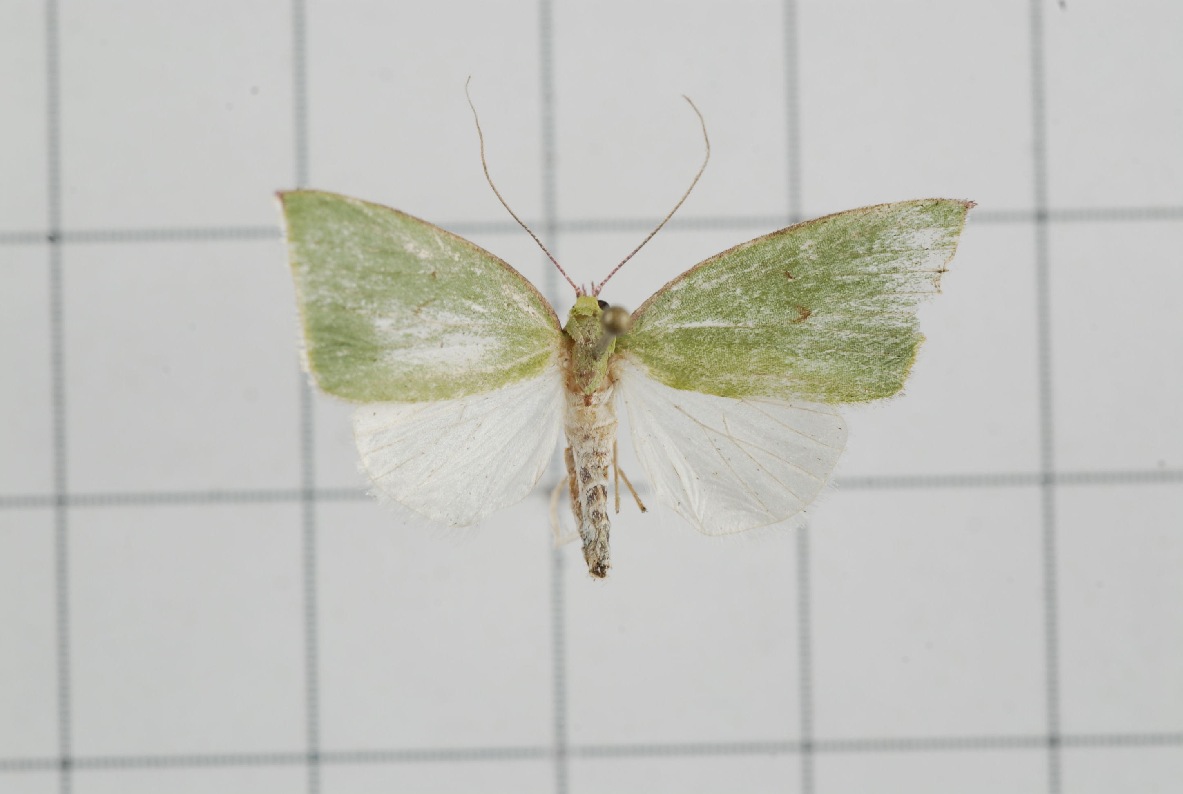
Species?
Tyana falcata
